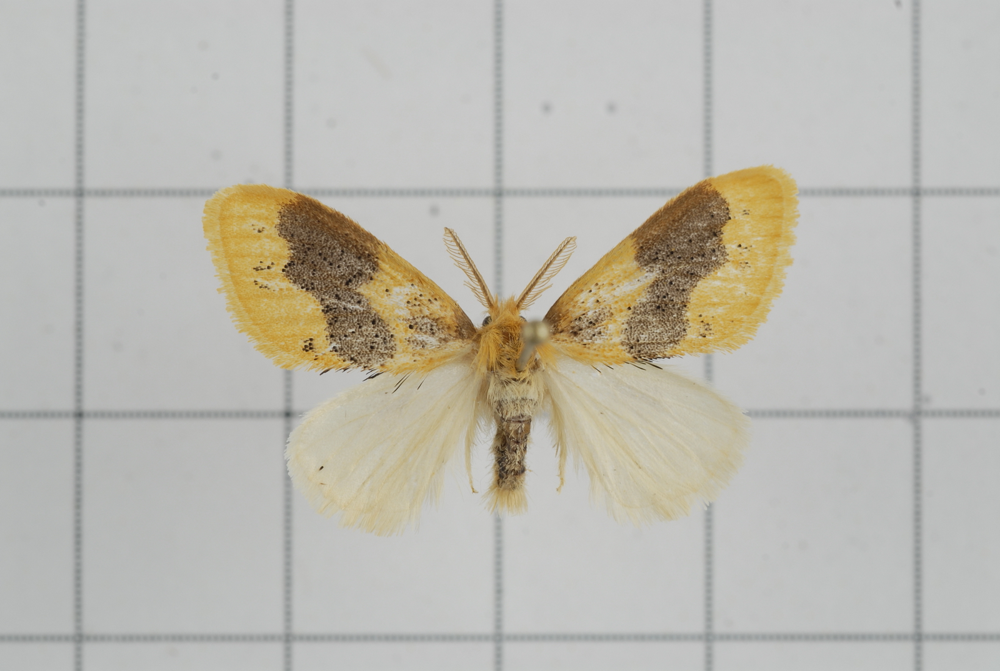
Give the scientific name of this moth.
Euproctis purpureofasciata
